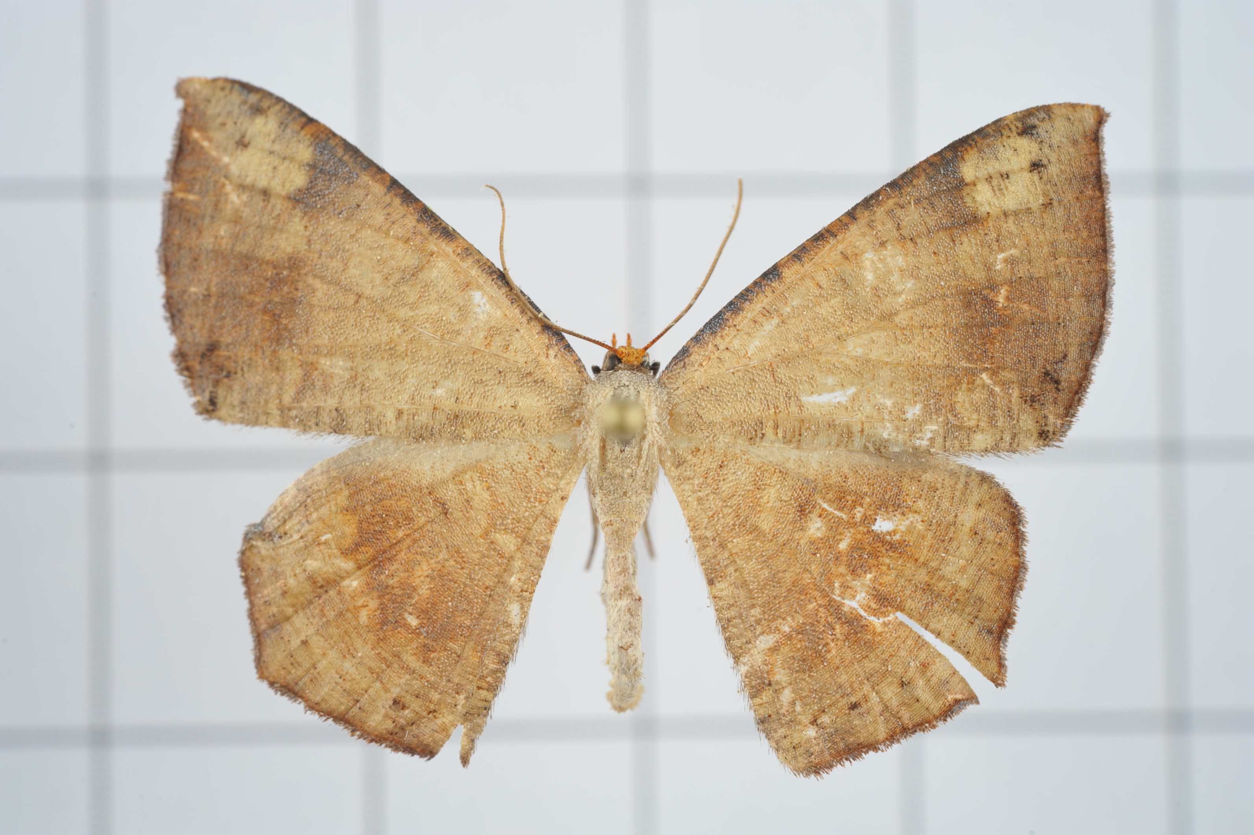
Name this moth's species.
Peratostega deletaria deletaria
